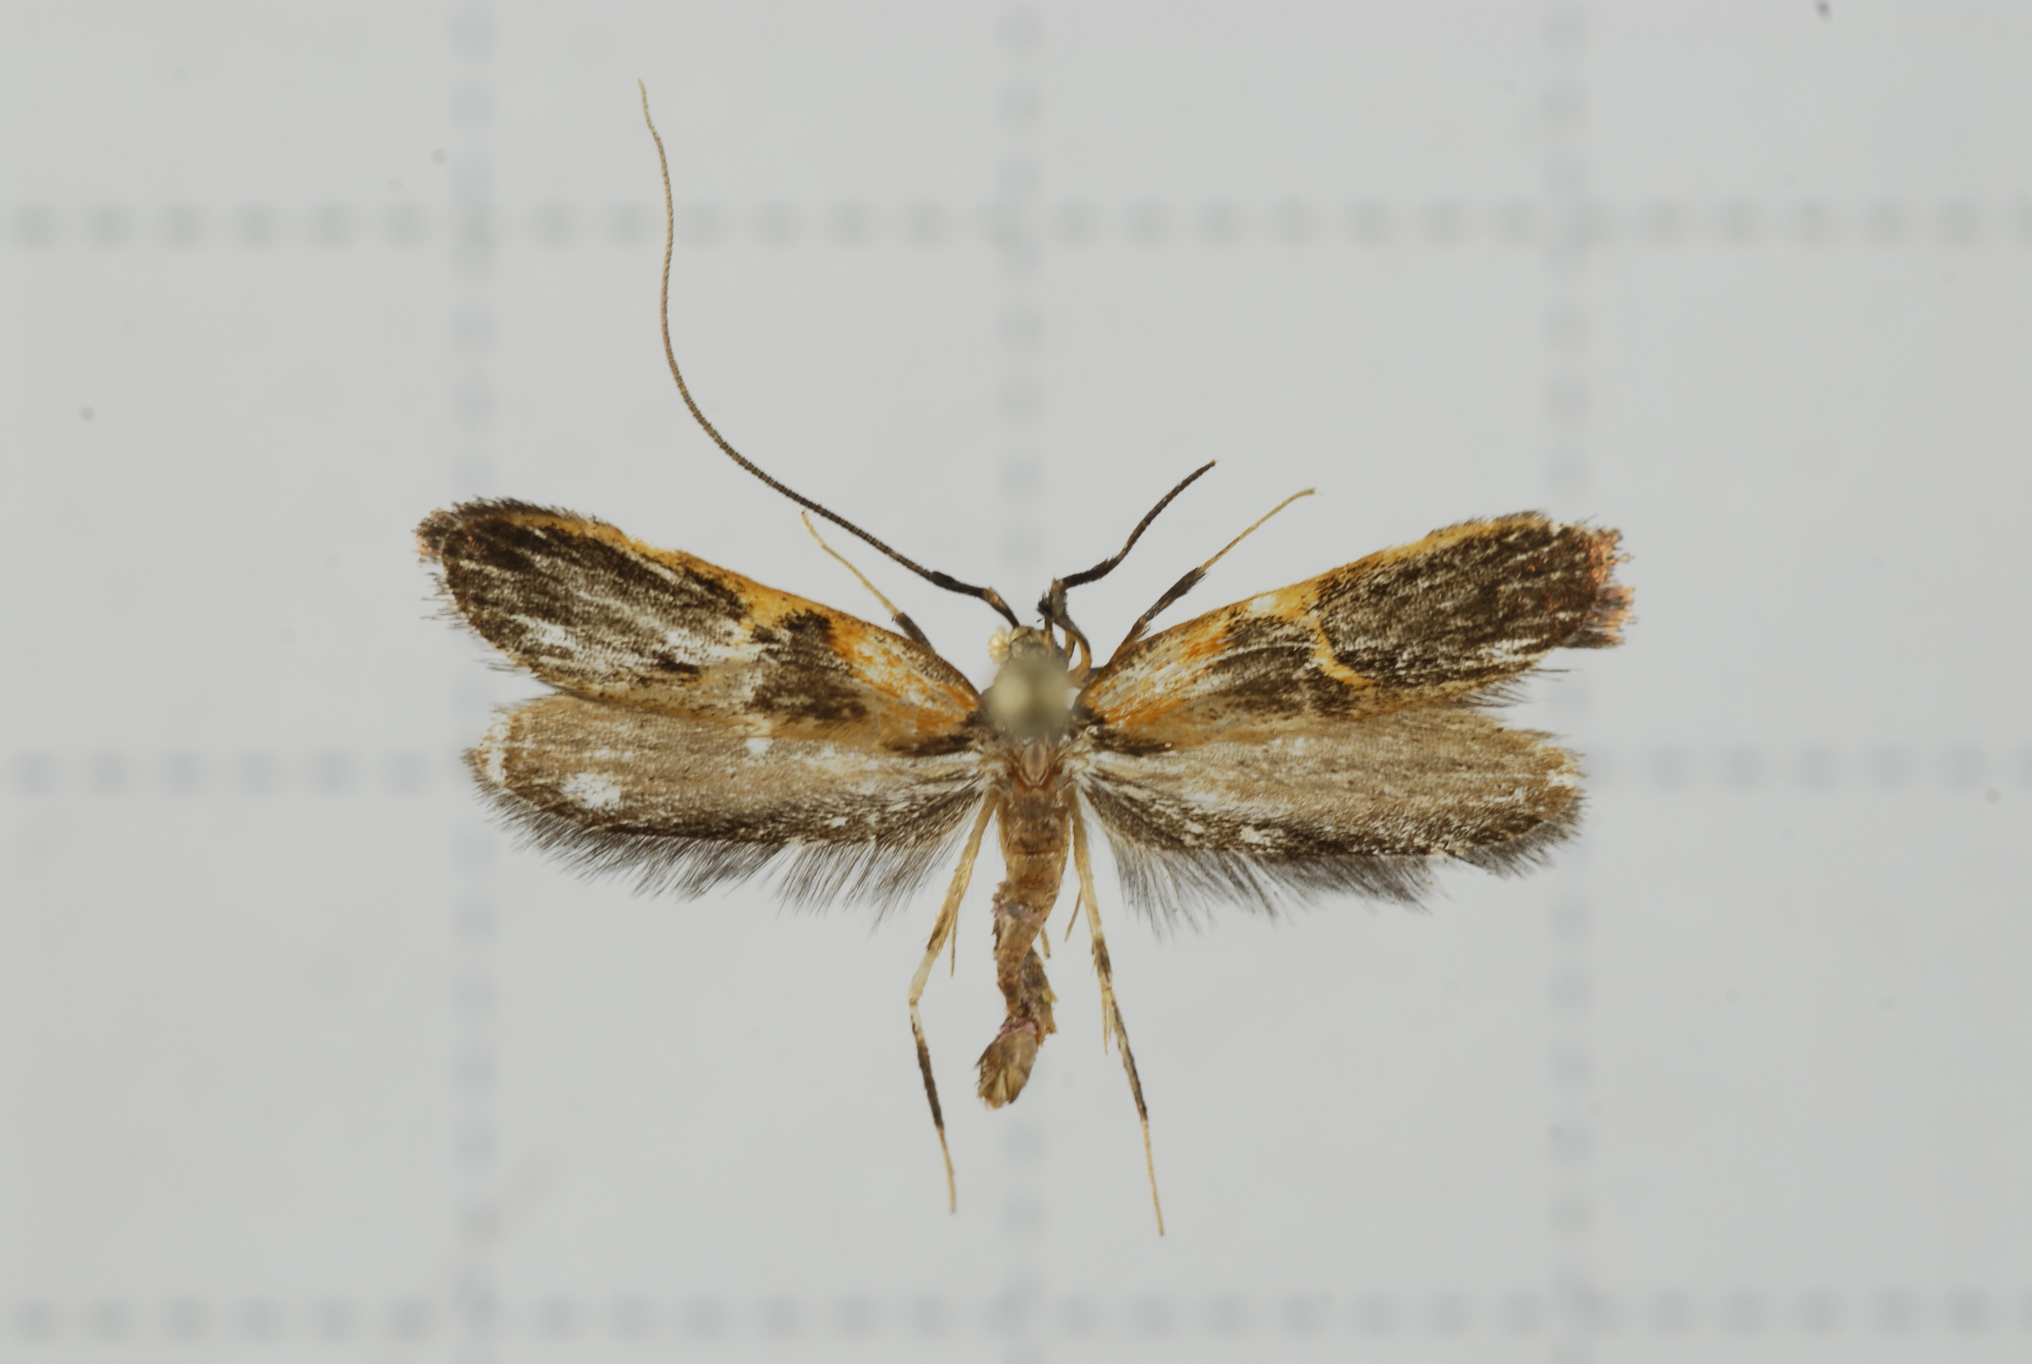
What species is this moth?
Tisis mesozosta
